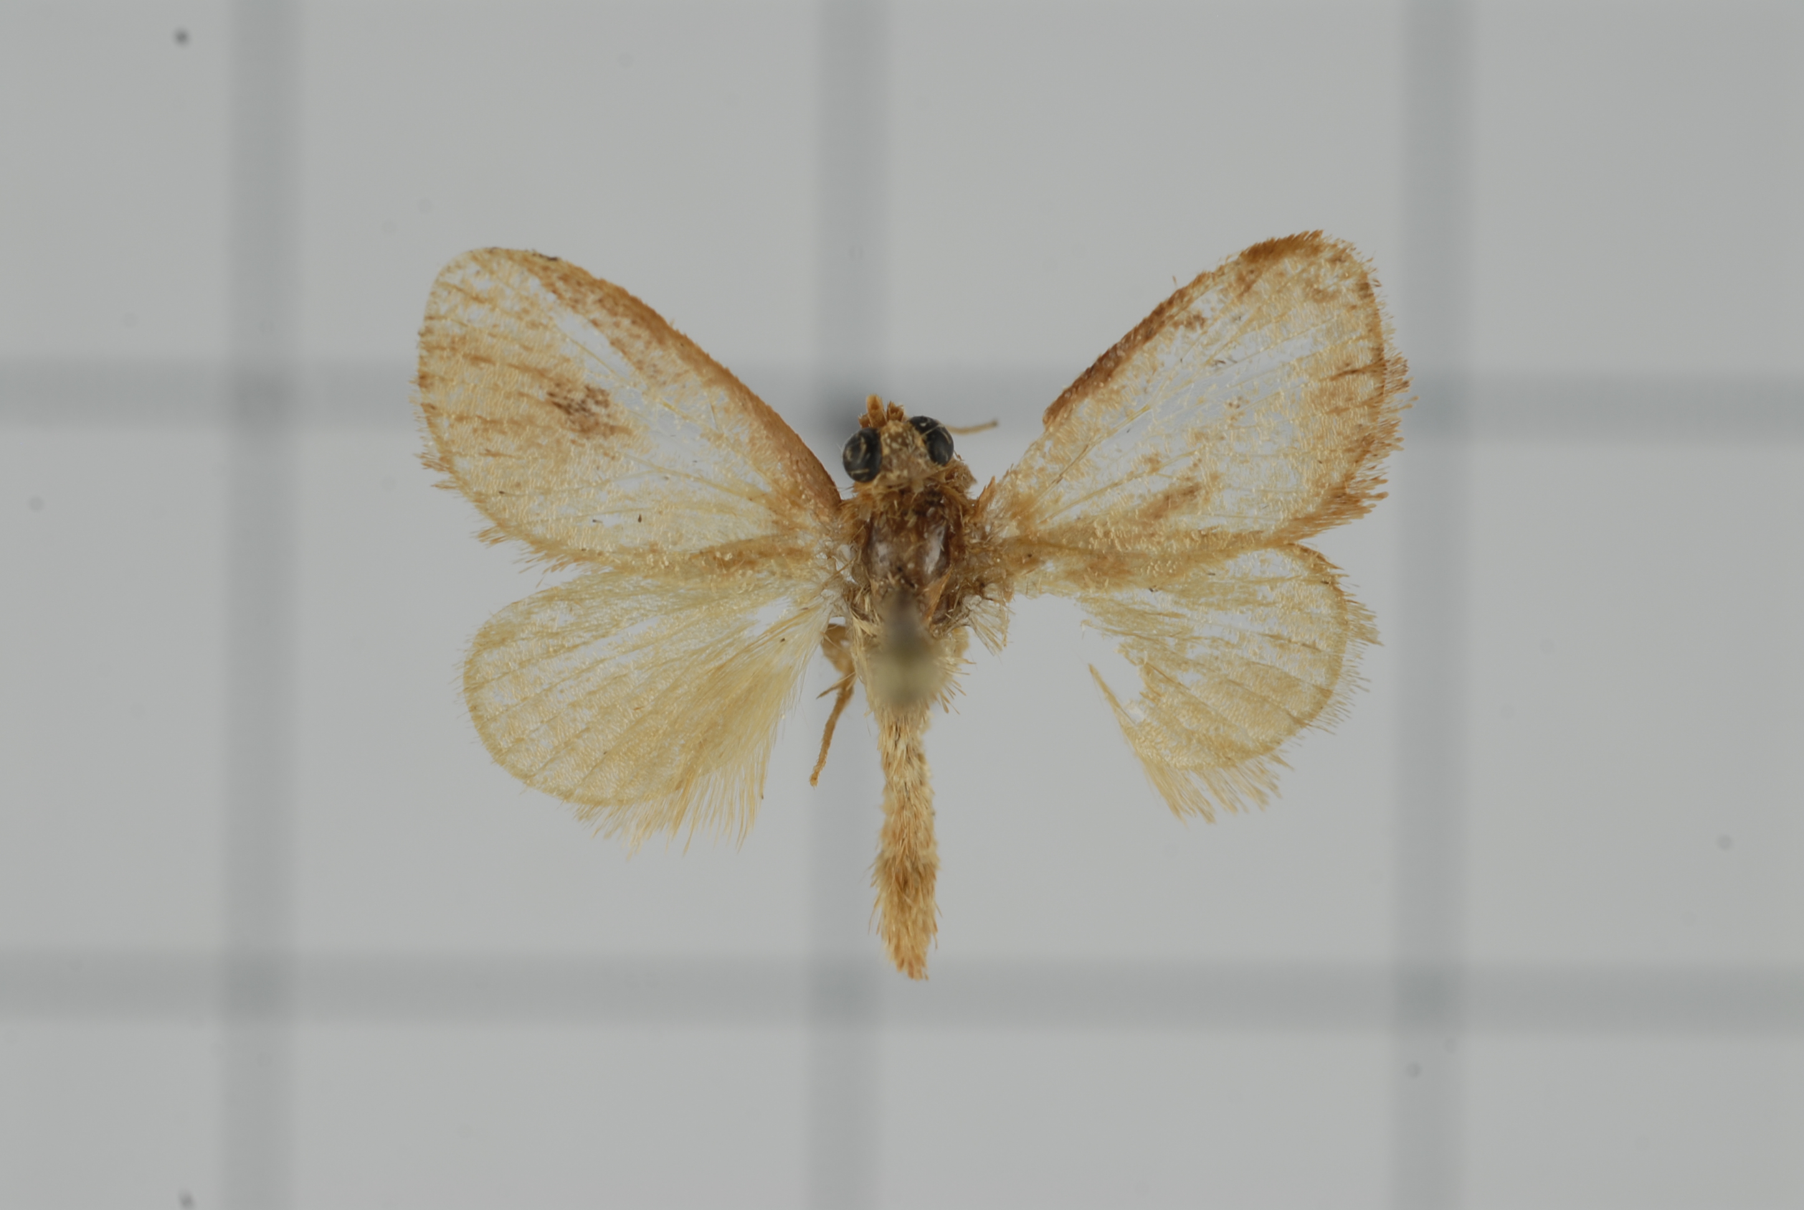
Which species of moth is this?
Flavinarosa obscura
